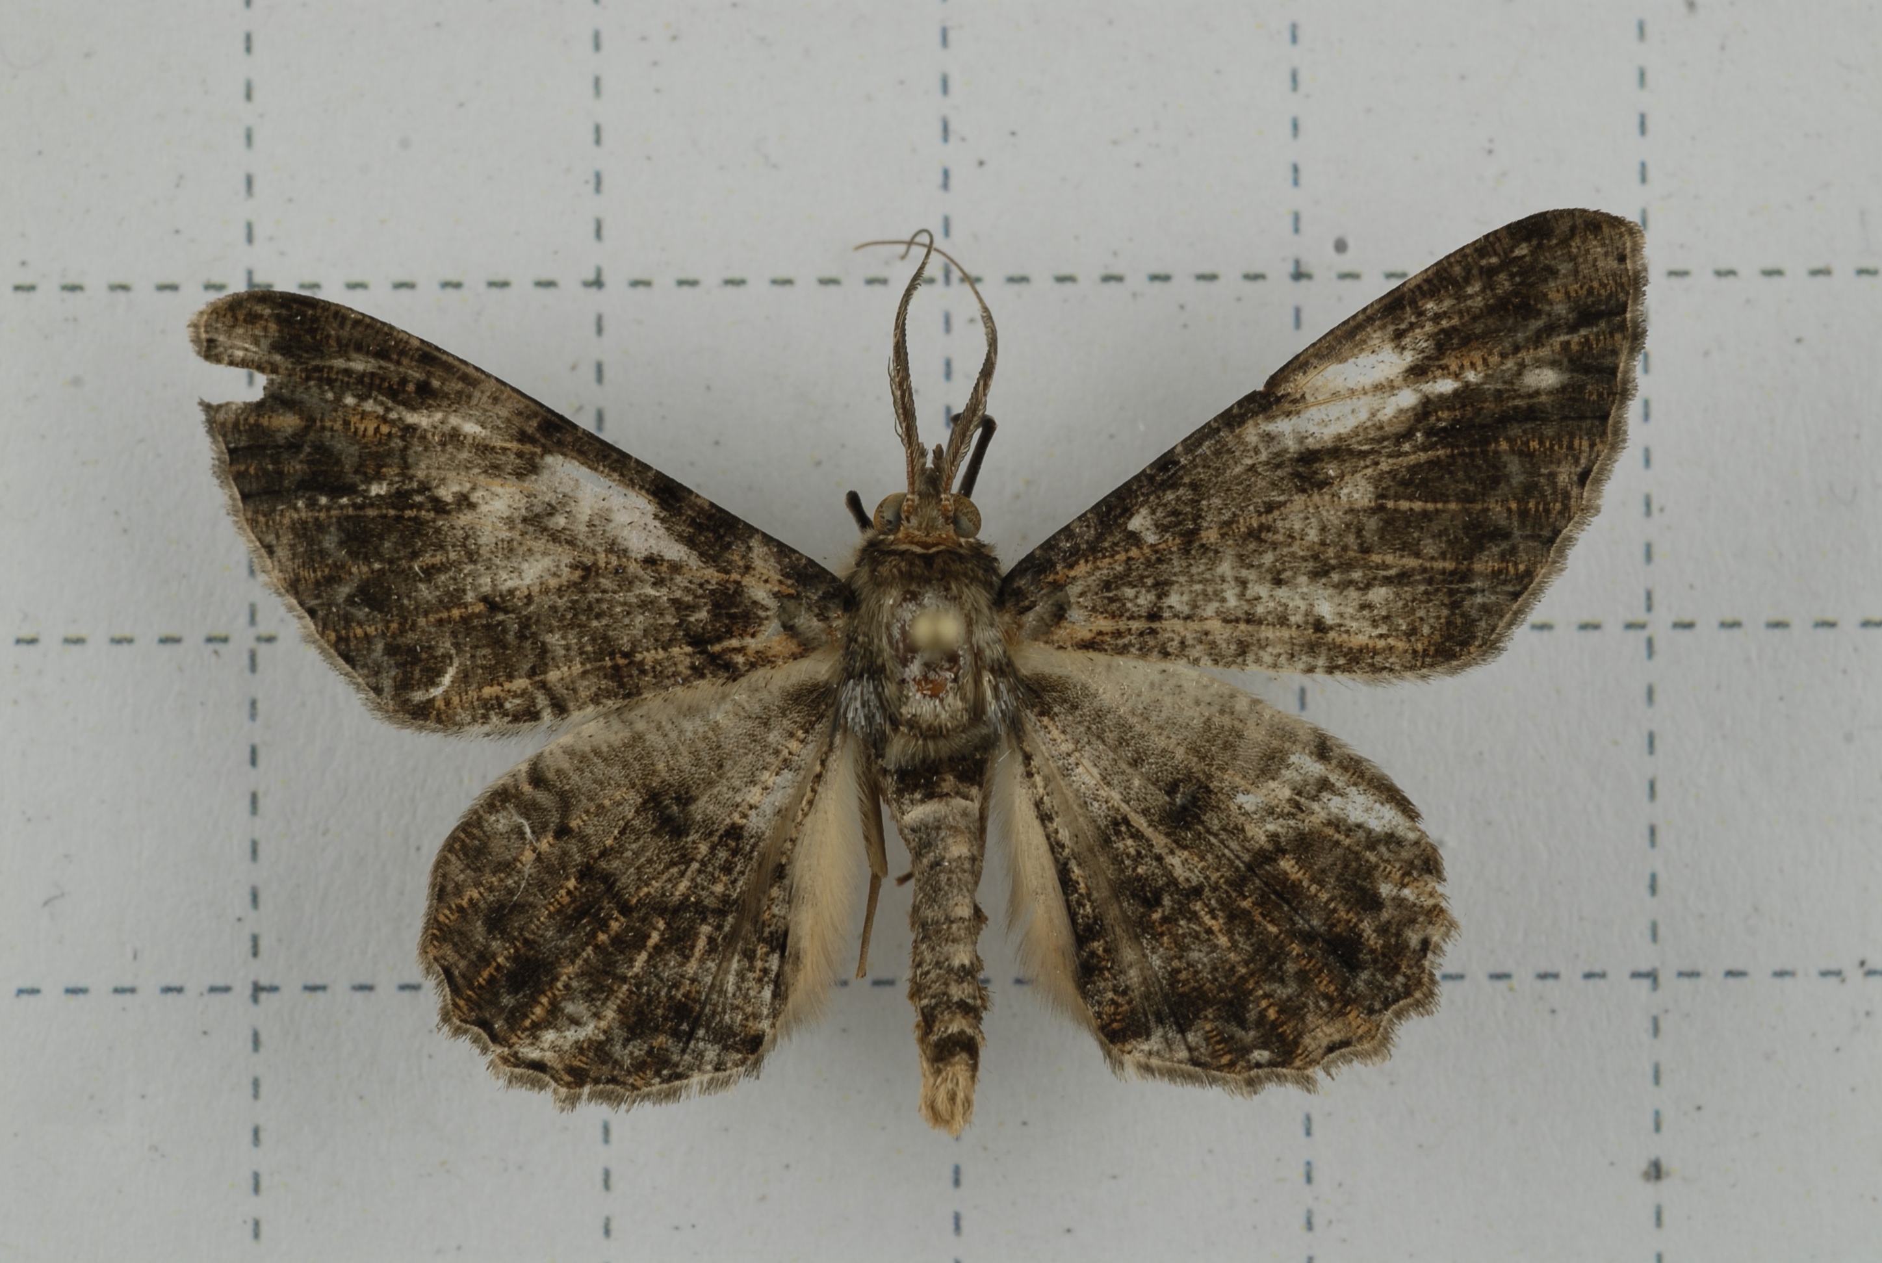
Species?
Cleora repulsaria repulsaria
